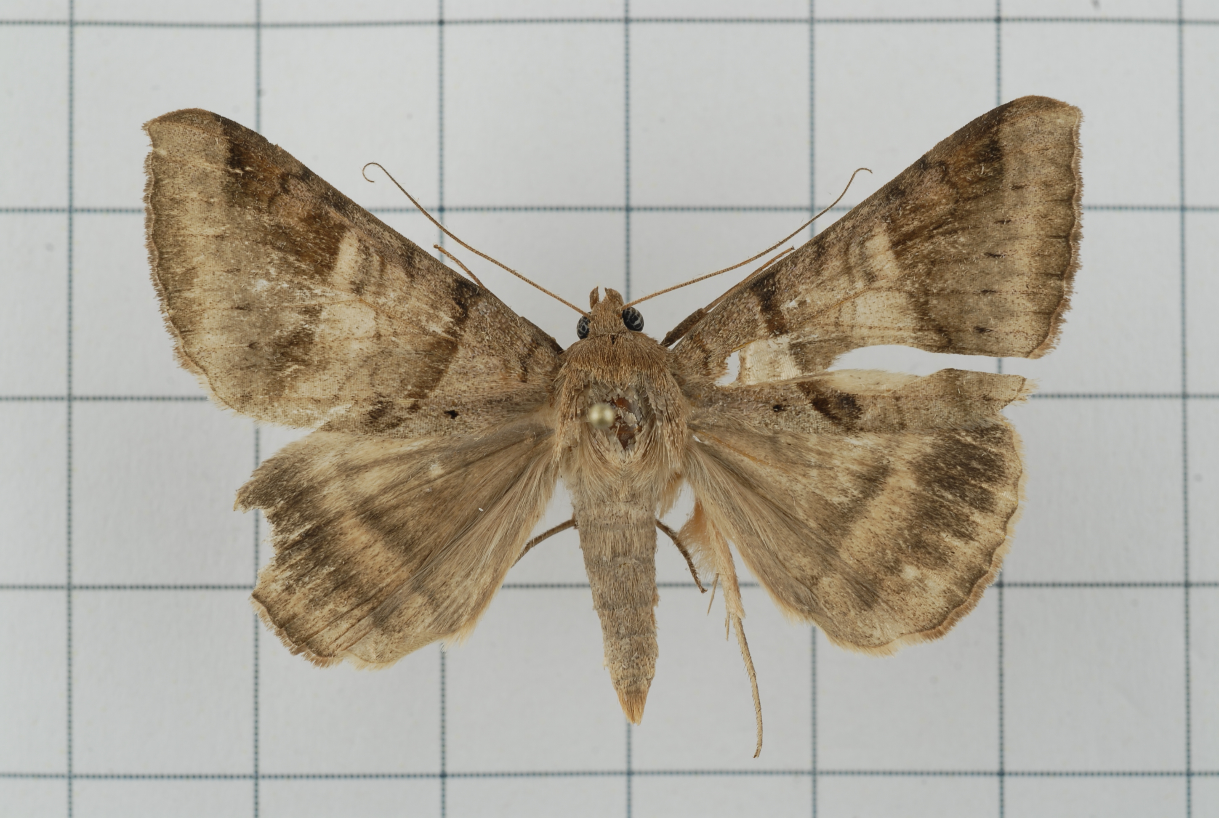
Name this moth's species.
Mocis undata
